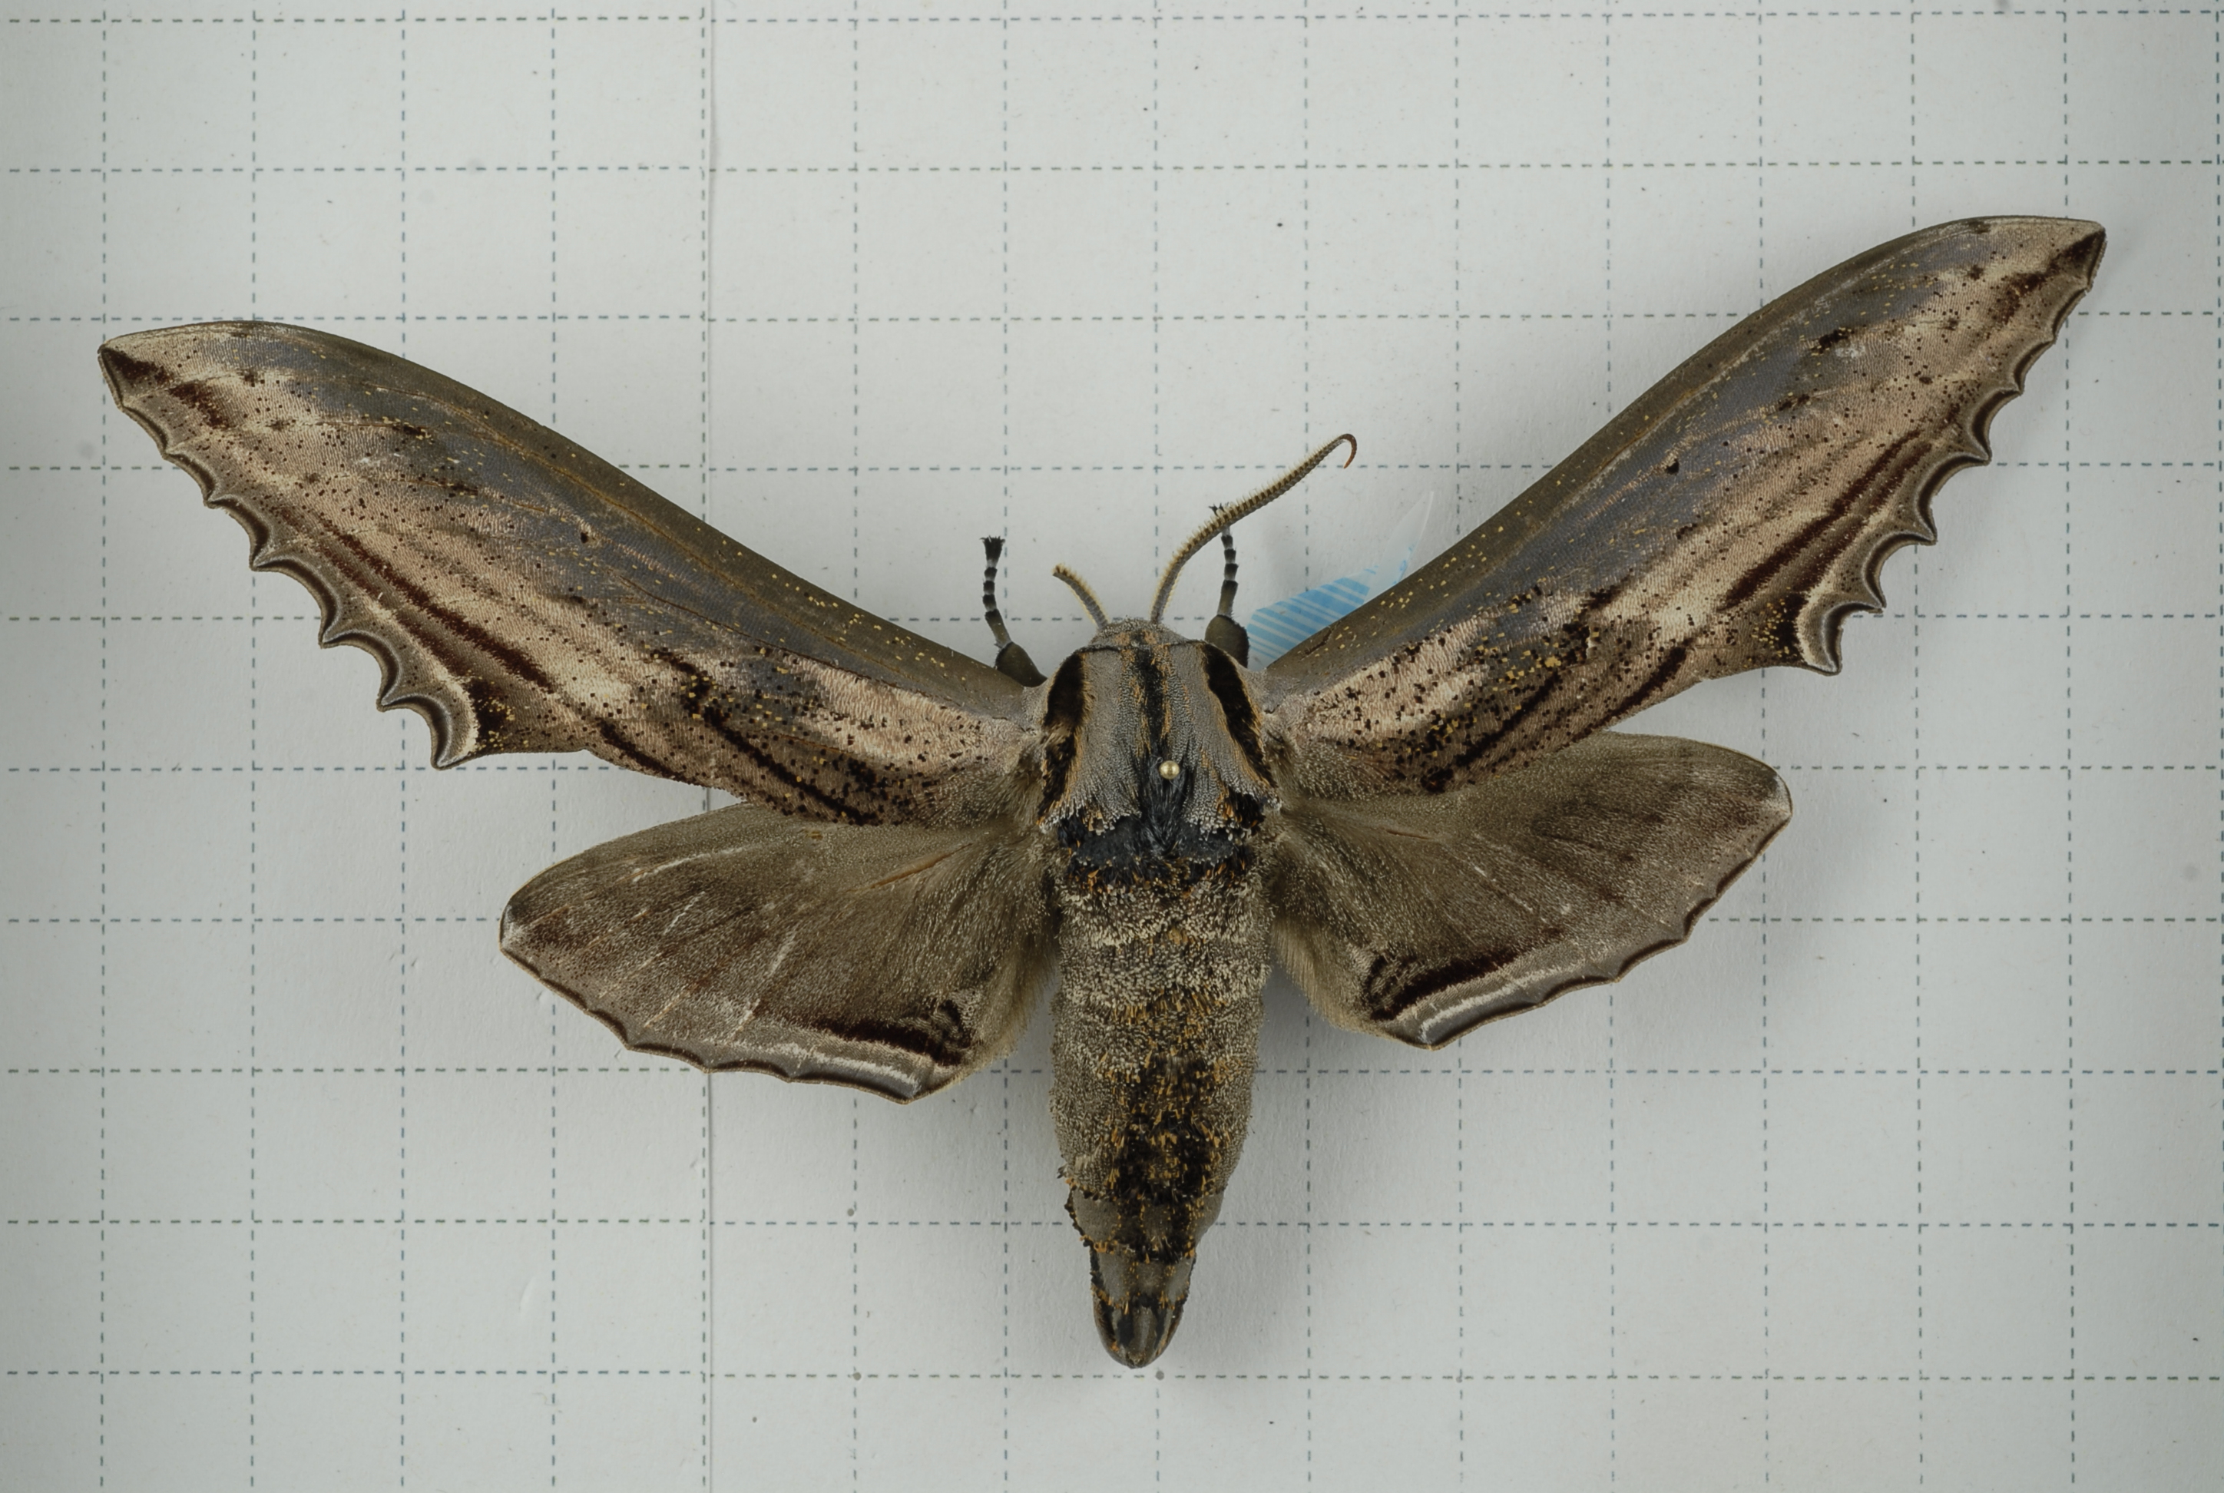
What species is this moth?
Langia zenzeroides formosana
